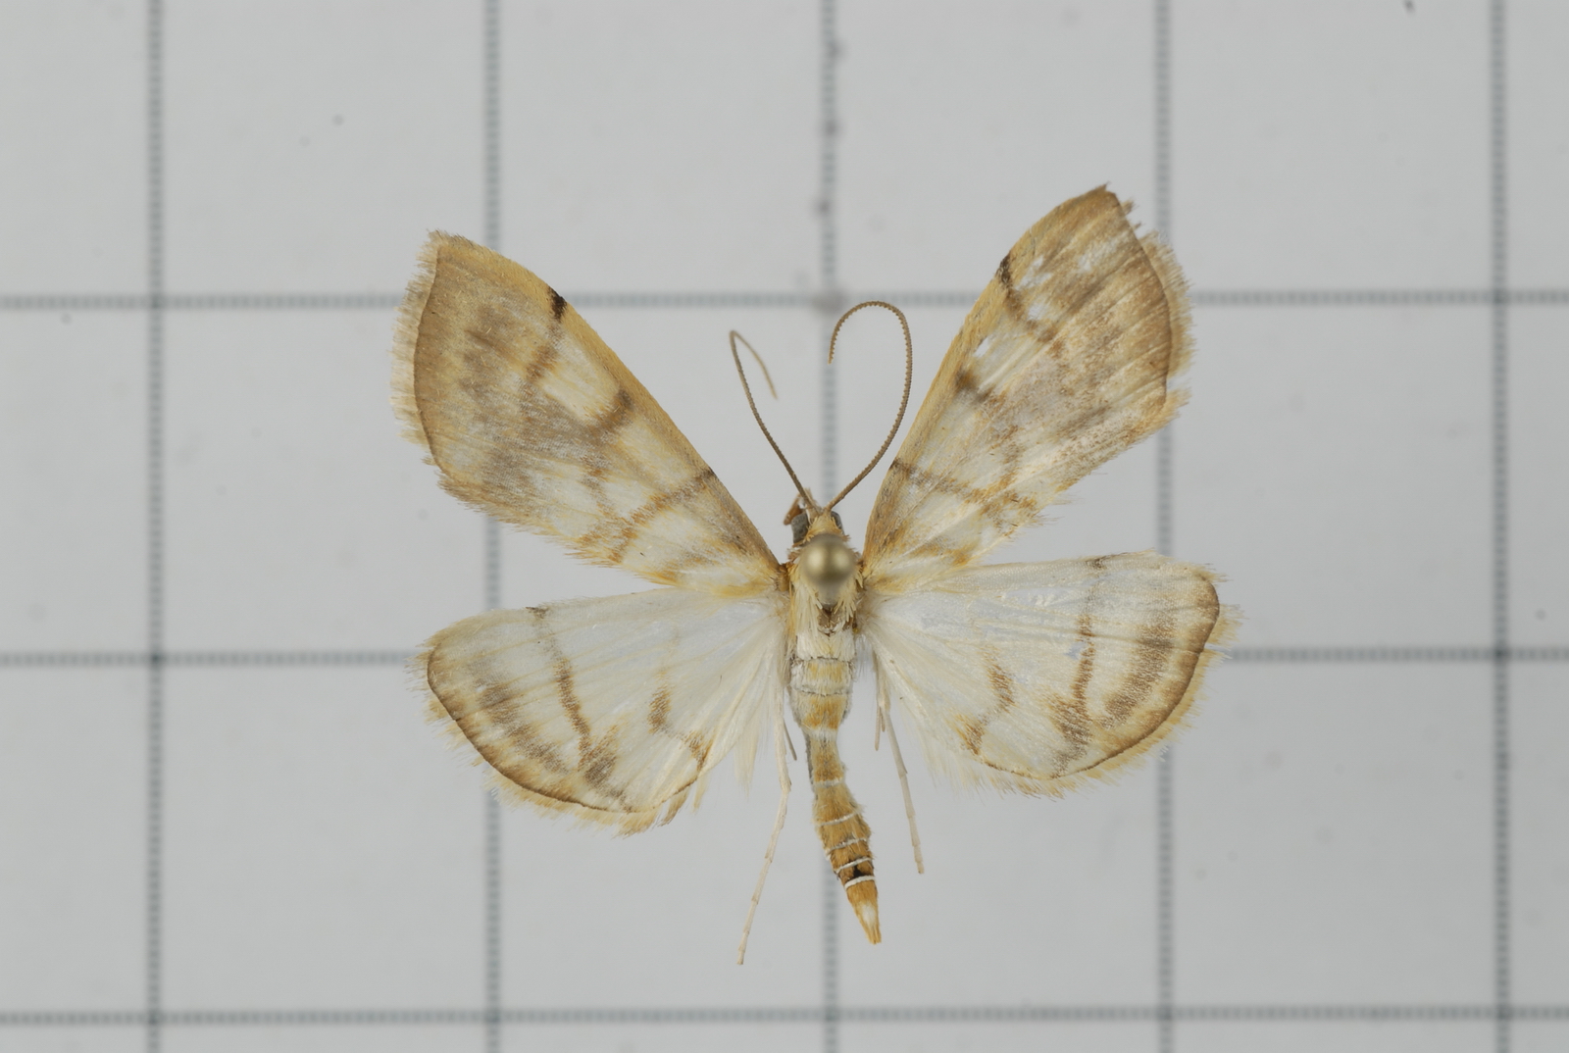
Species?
Pagyda nebulosa
